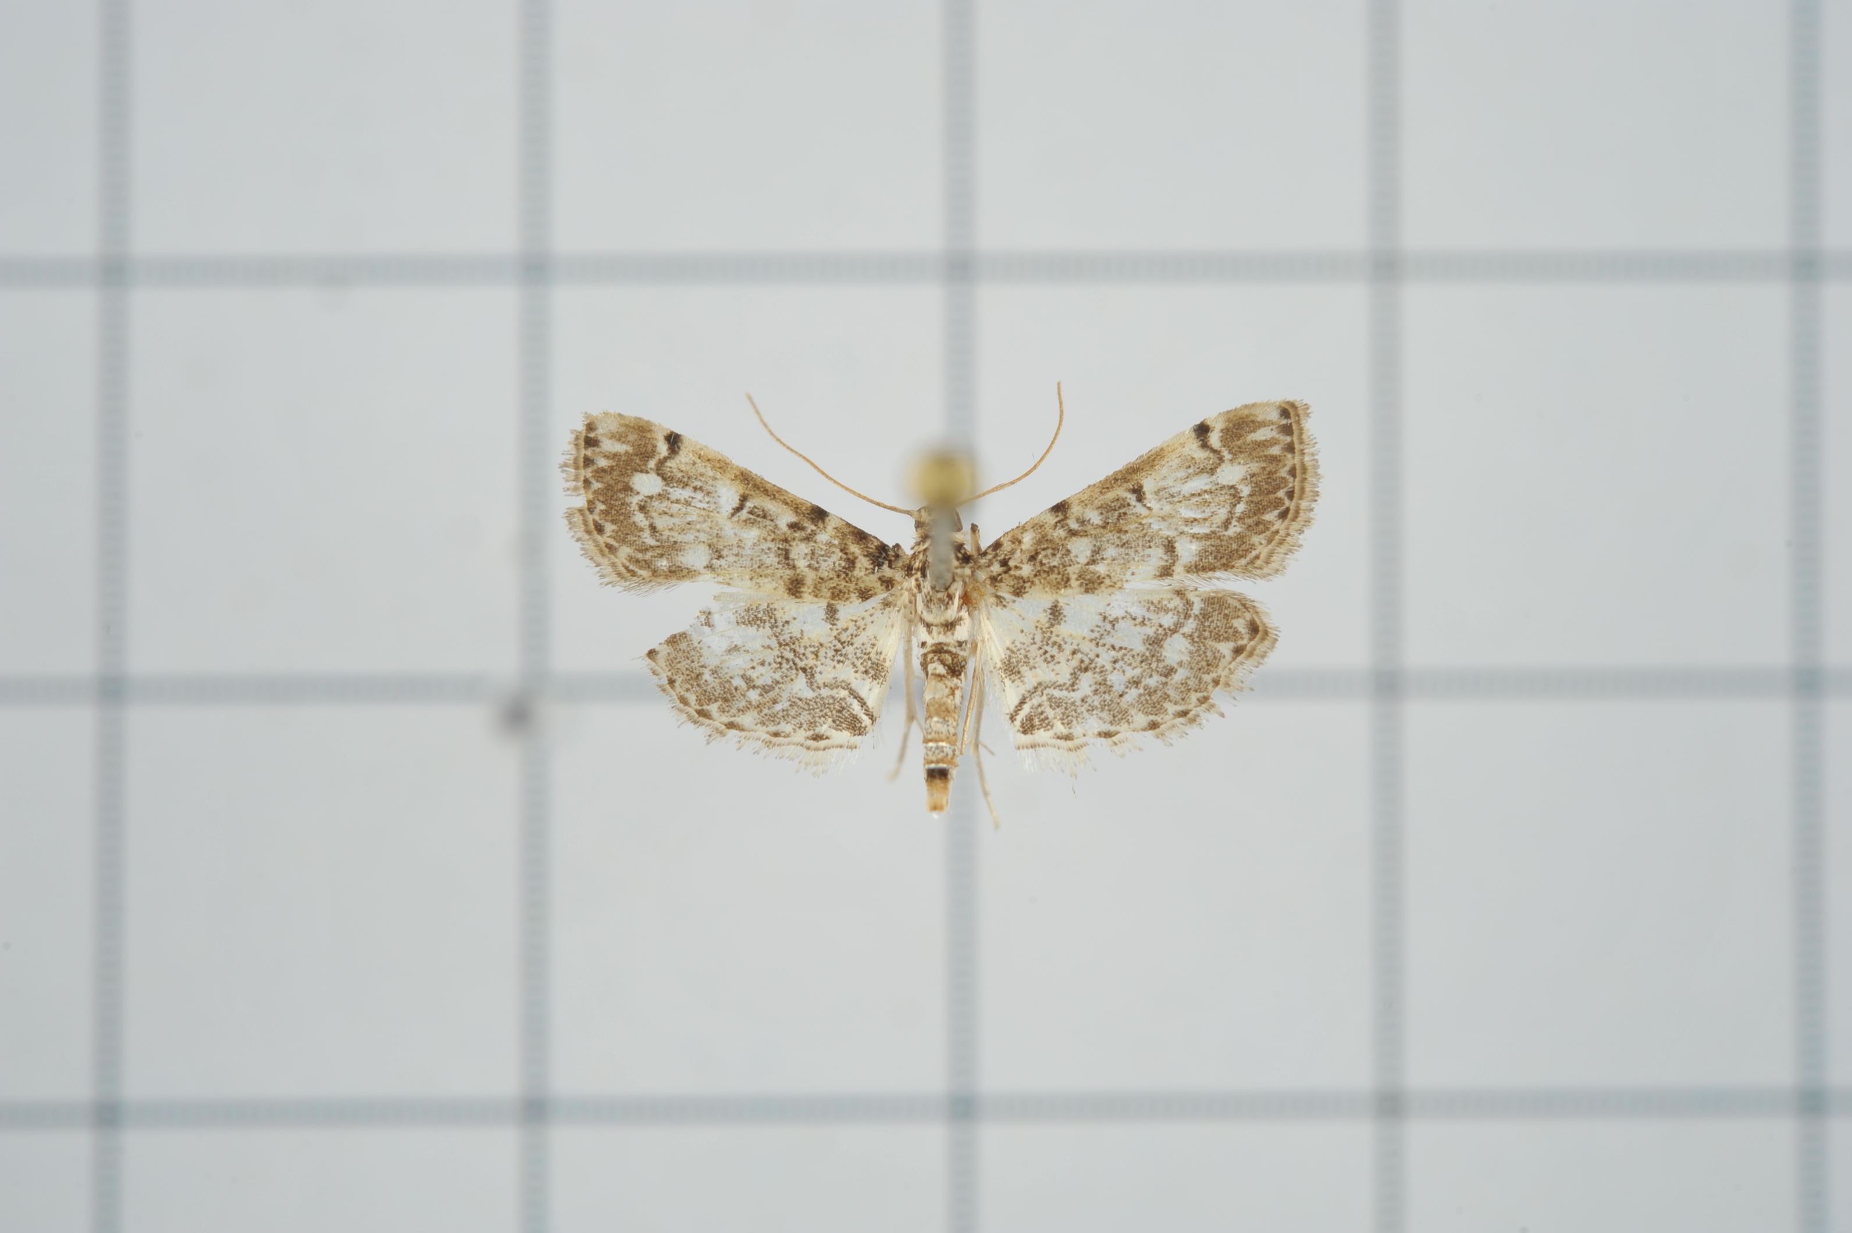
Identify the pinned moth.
Metoeca nymphulalis
